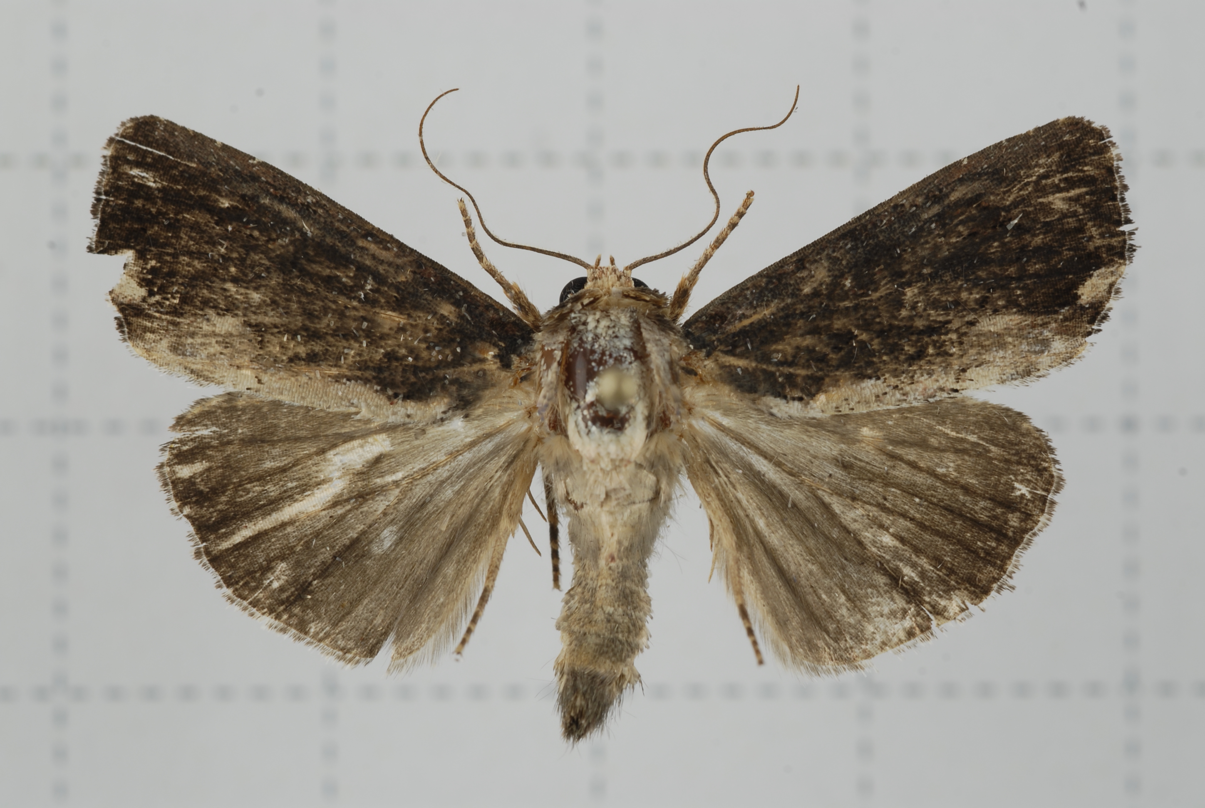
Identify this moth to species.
Dipterygina indica
